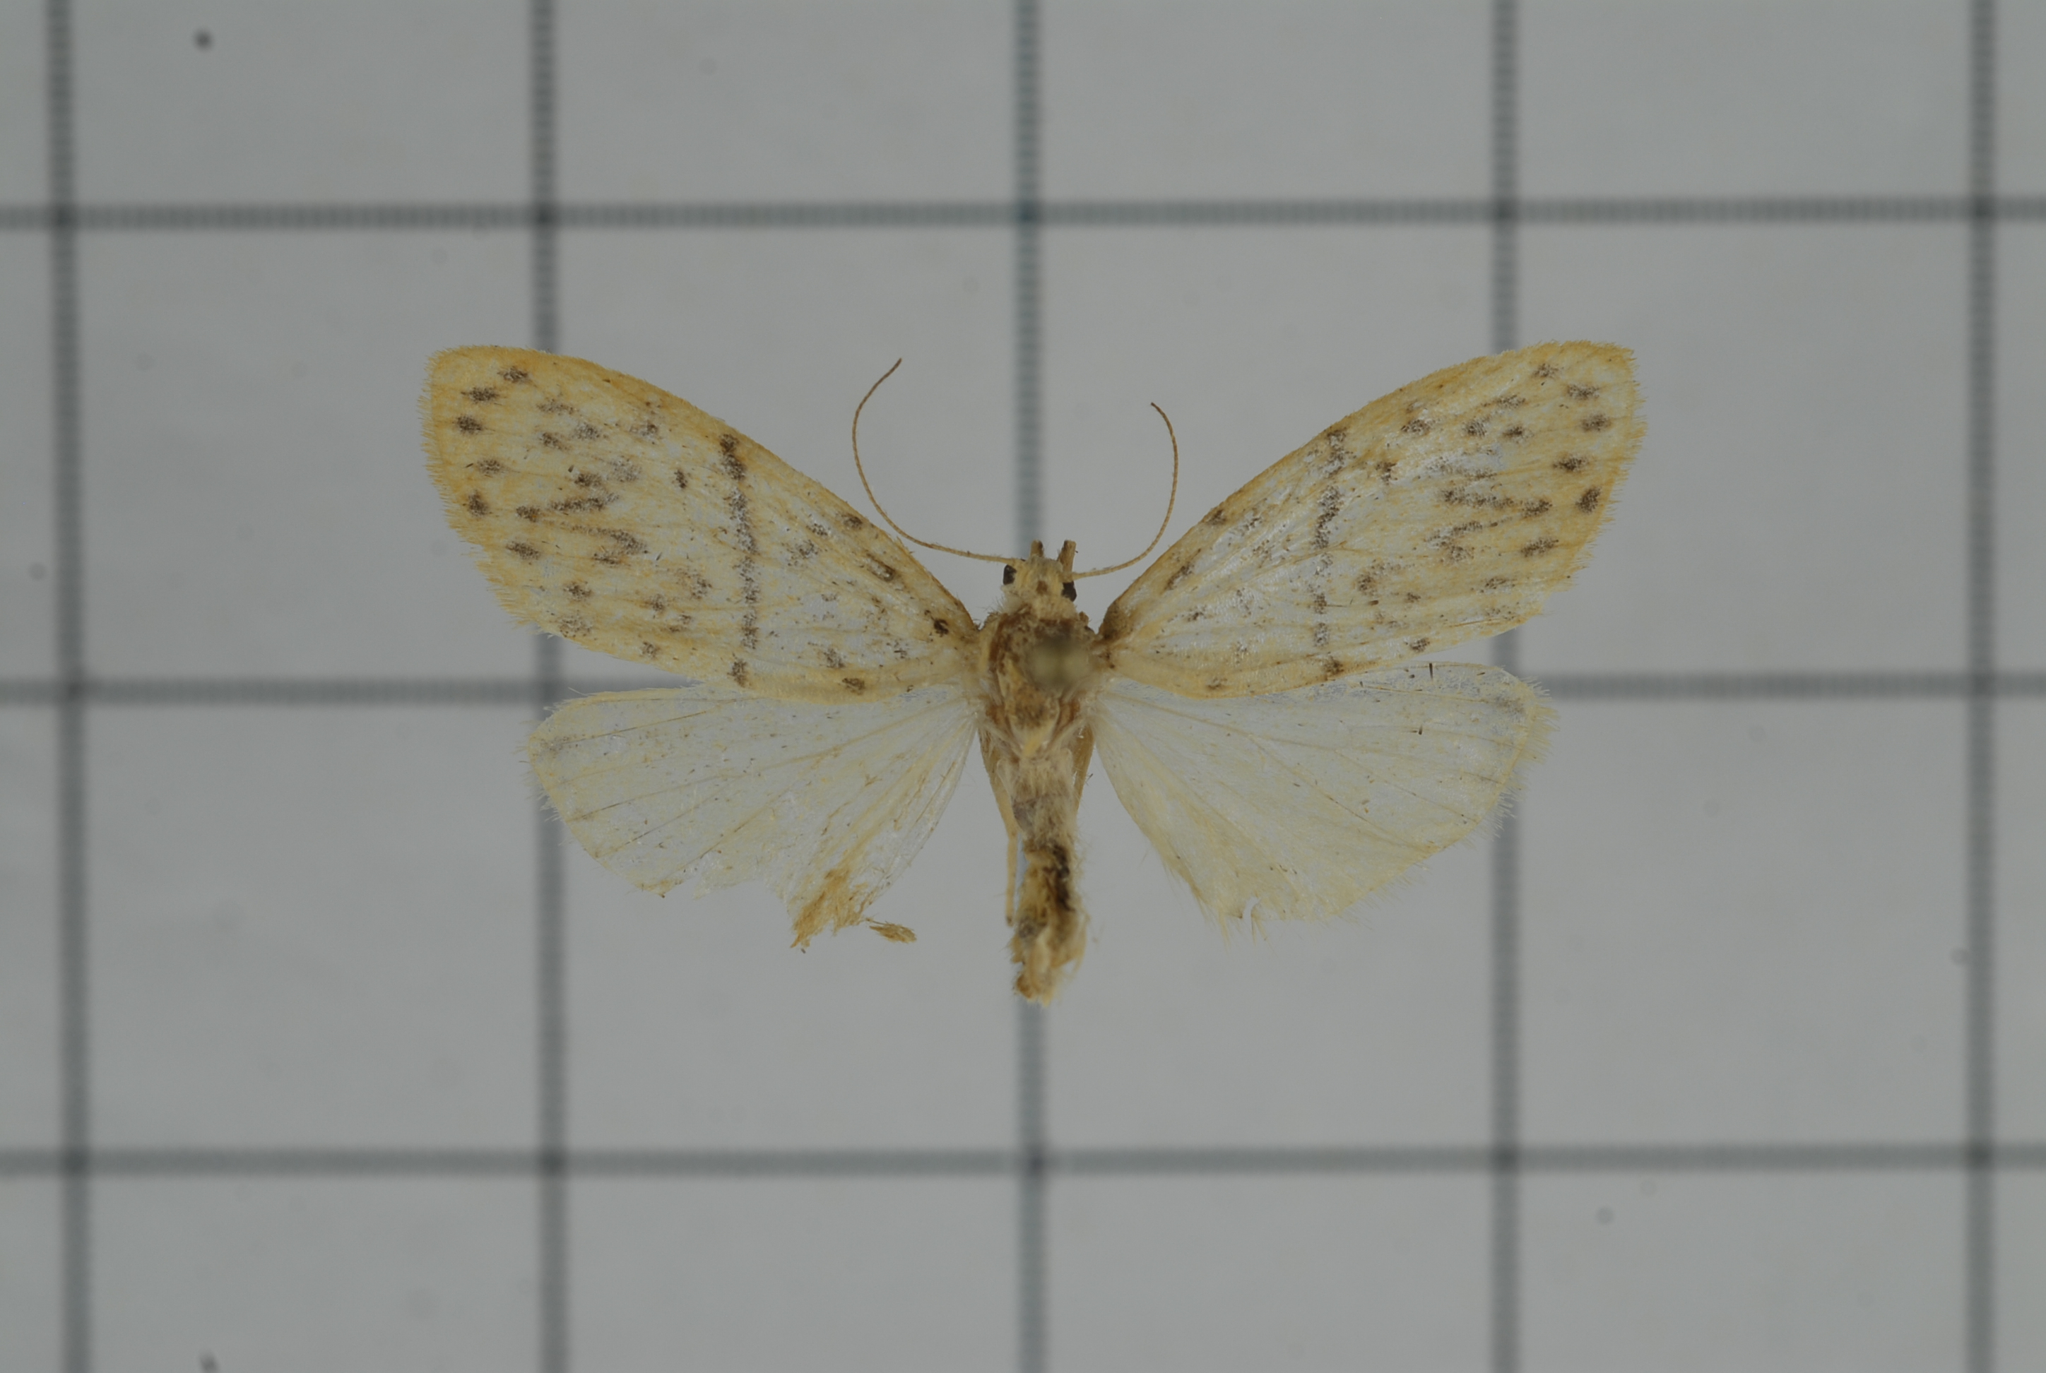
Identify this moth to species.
Huangilene alikangiae alikangiae
